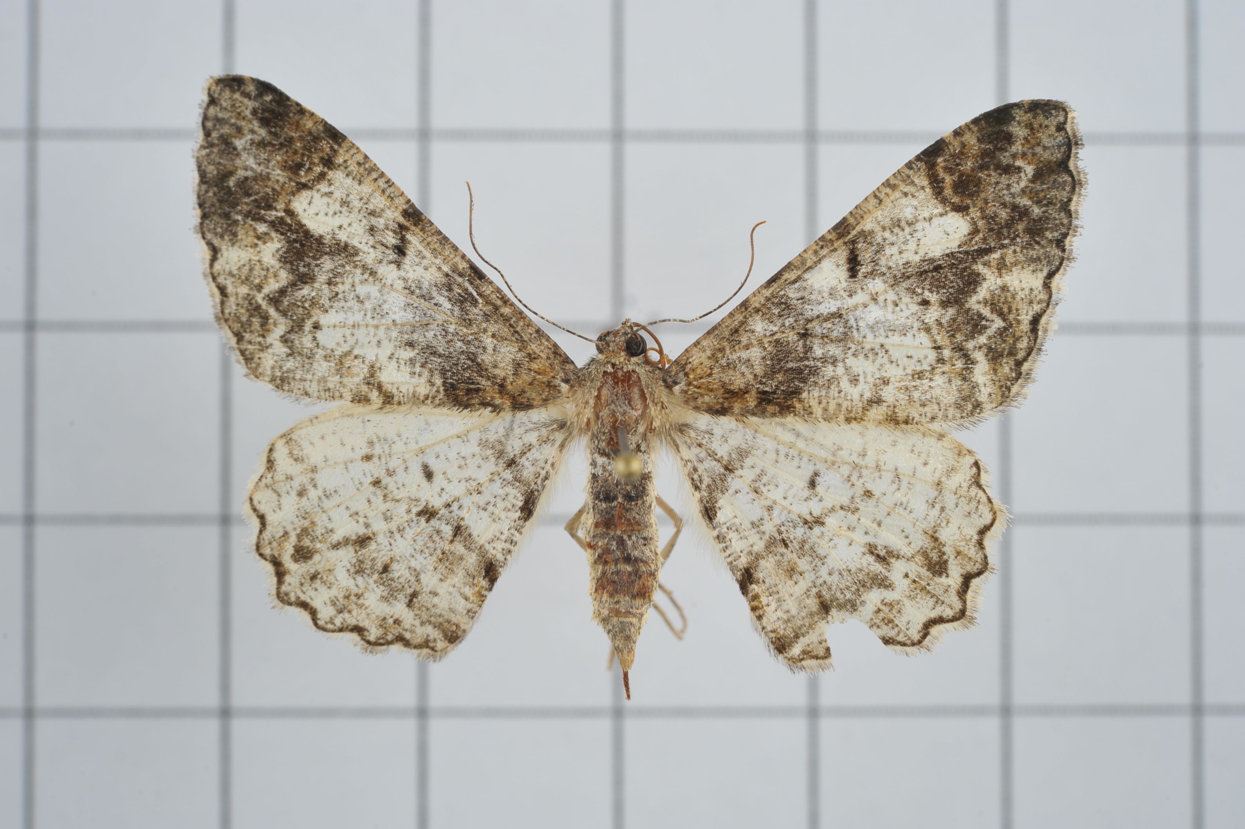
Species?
Alcis admissaria undularia
